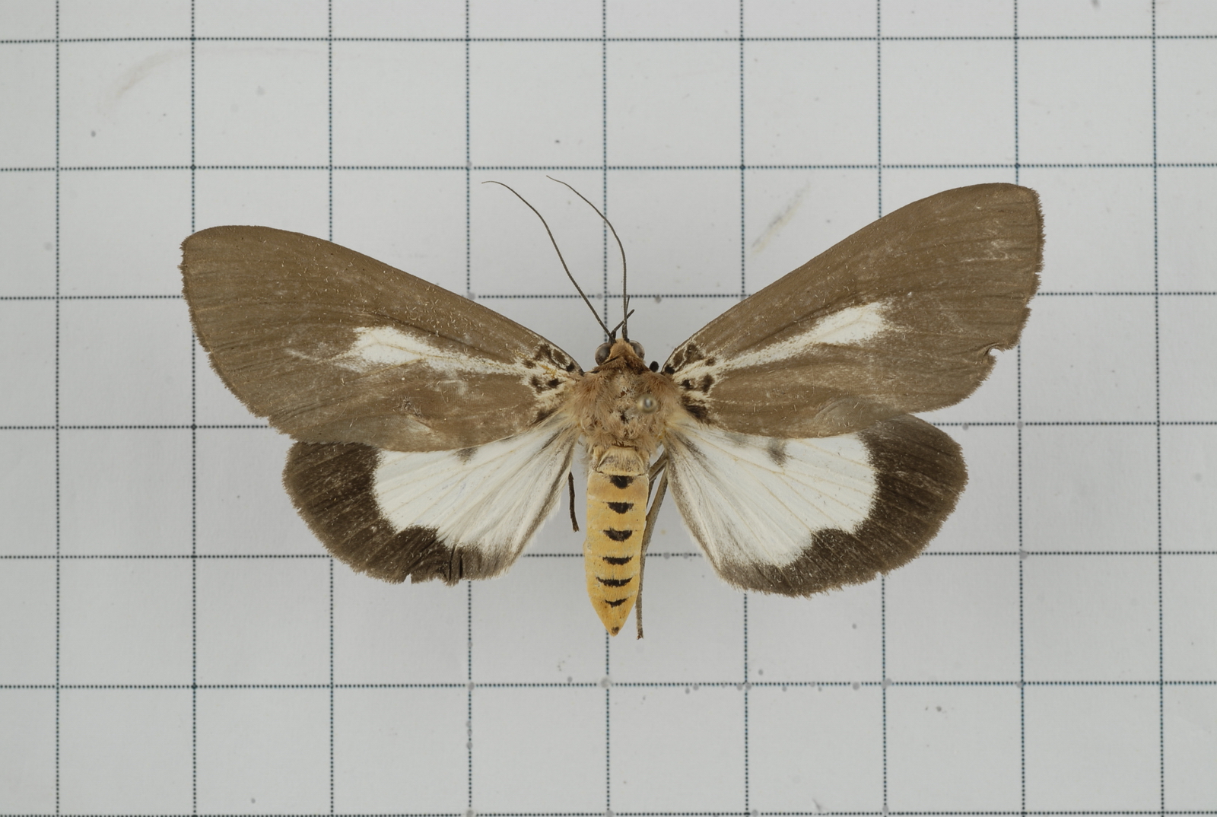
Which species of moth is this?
Asota heliconia zebrina
